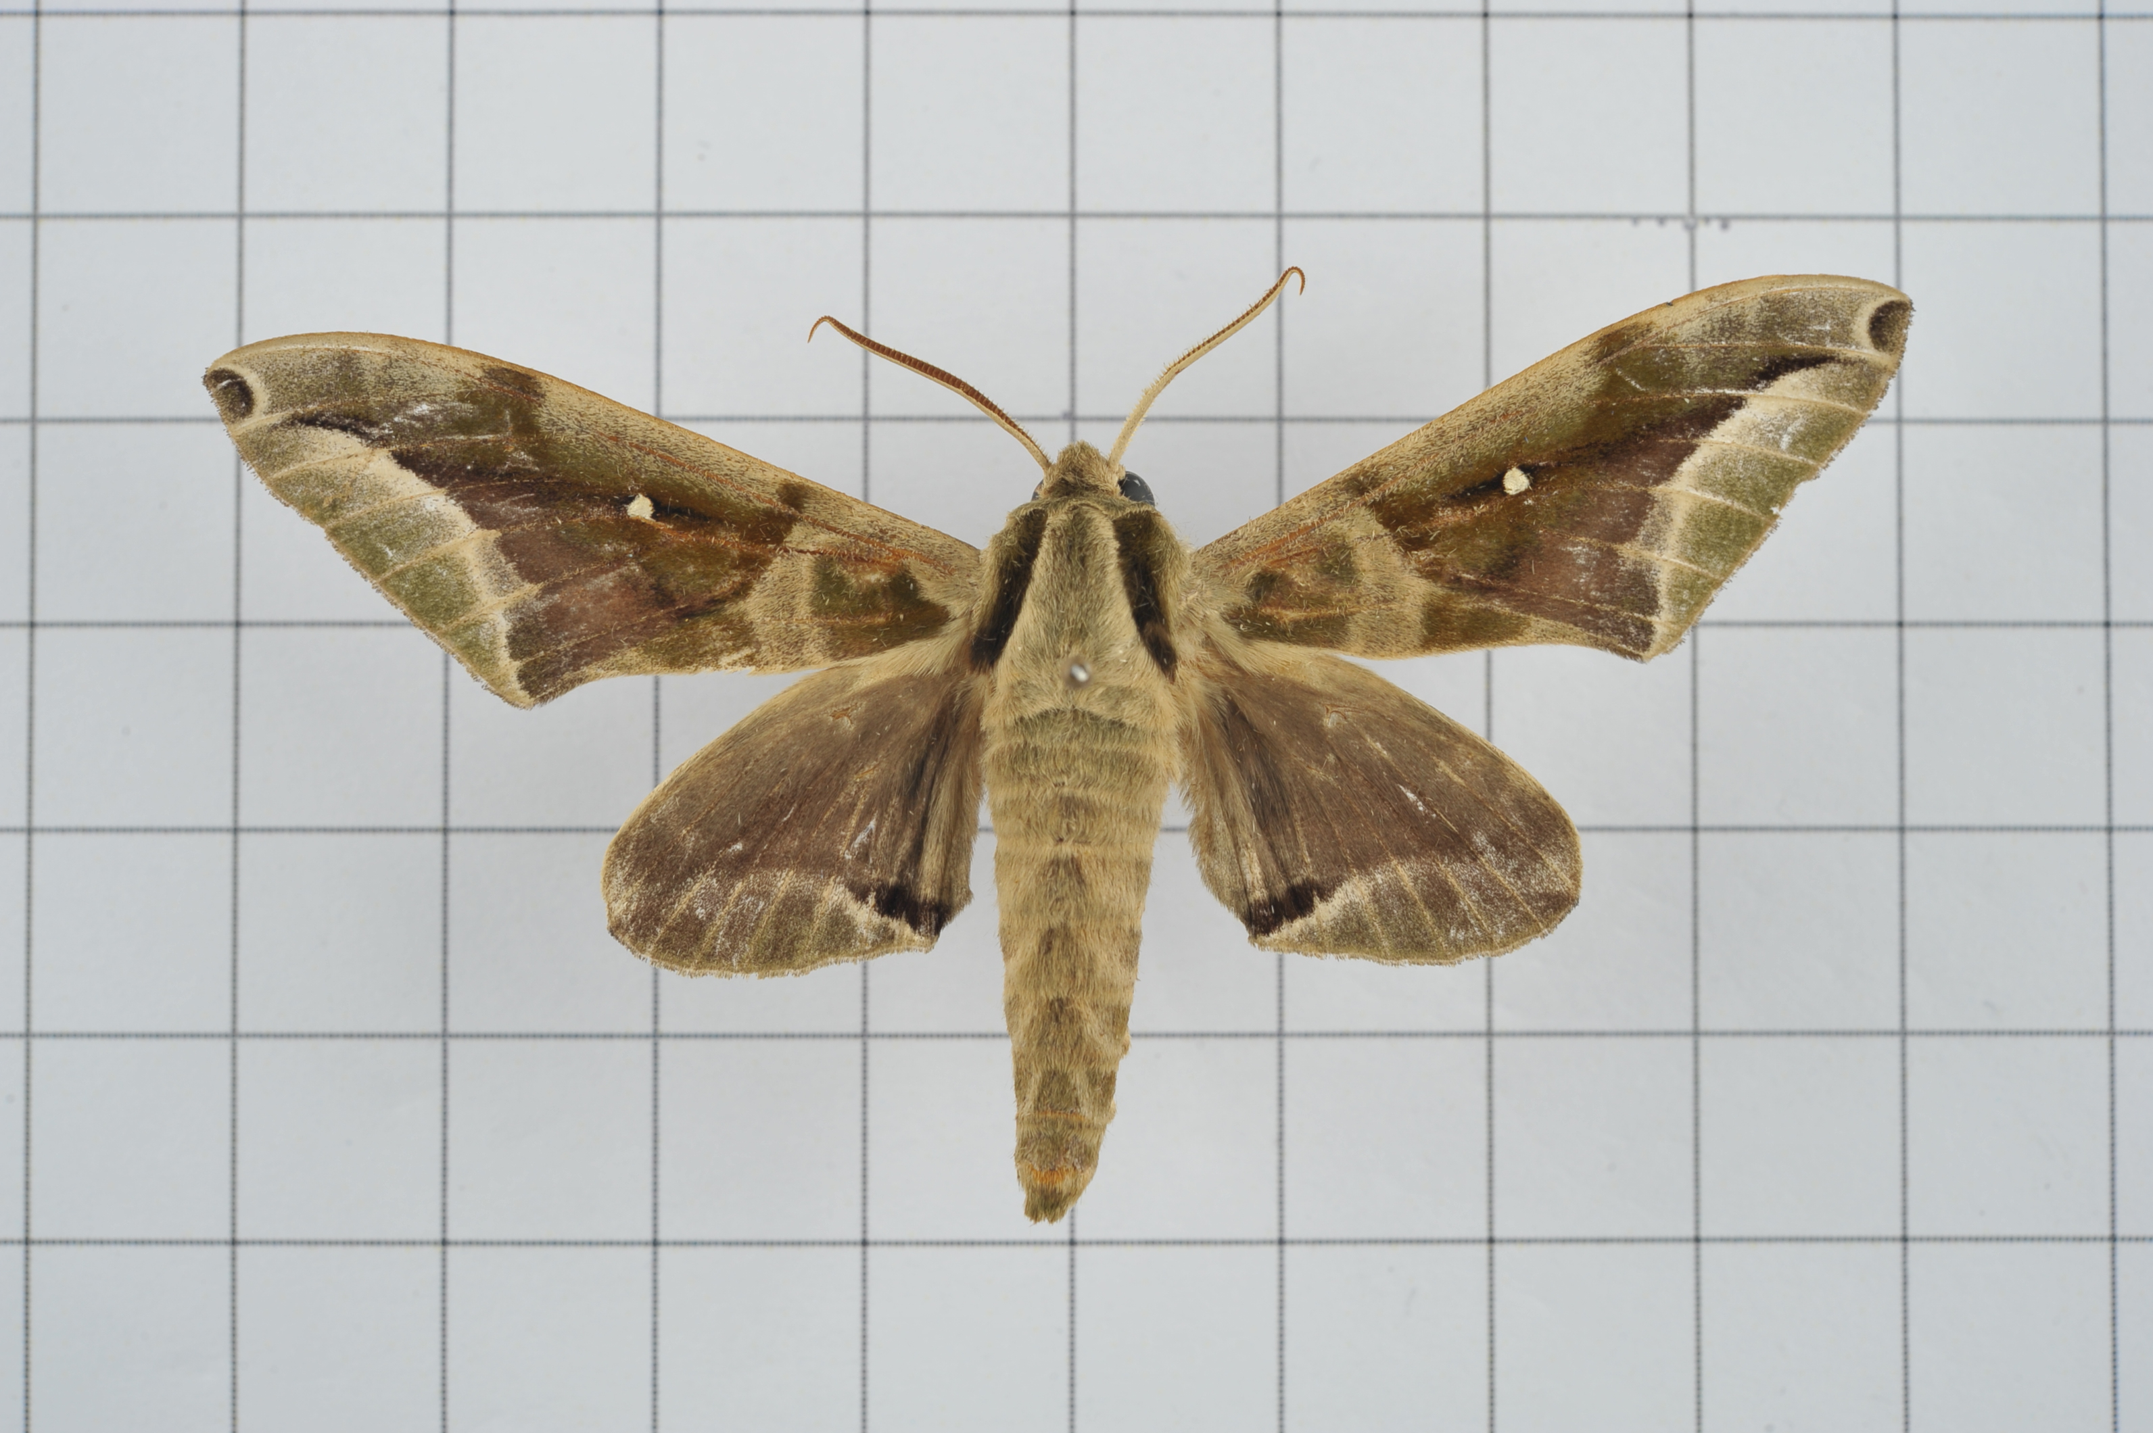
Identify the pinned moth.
Parum colligata
